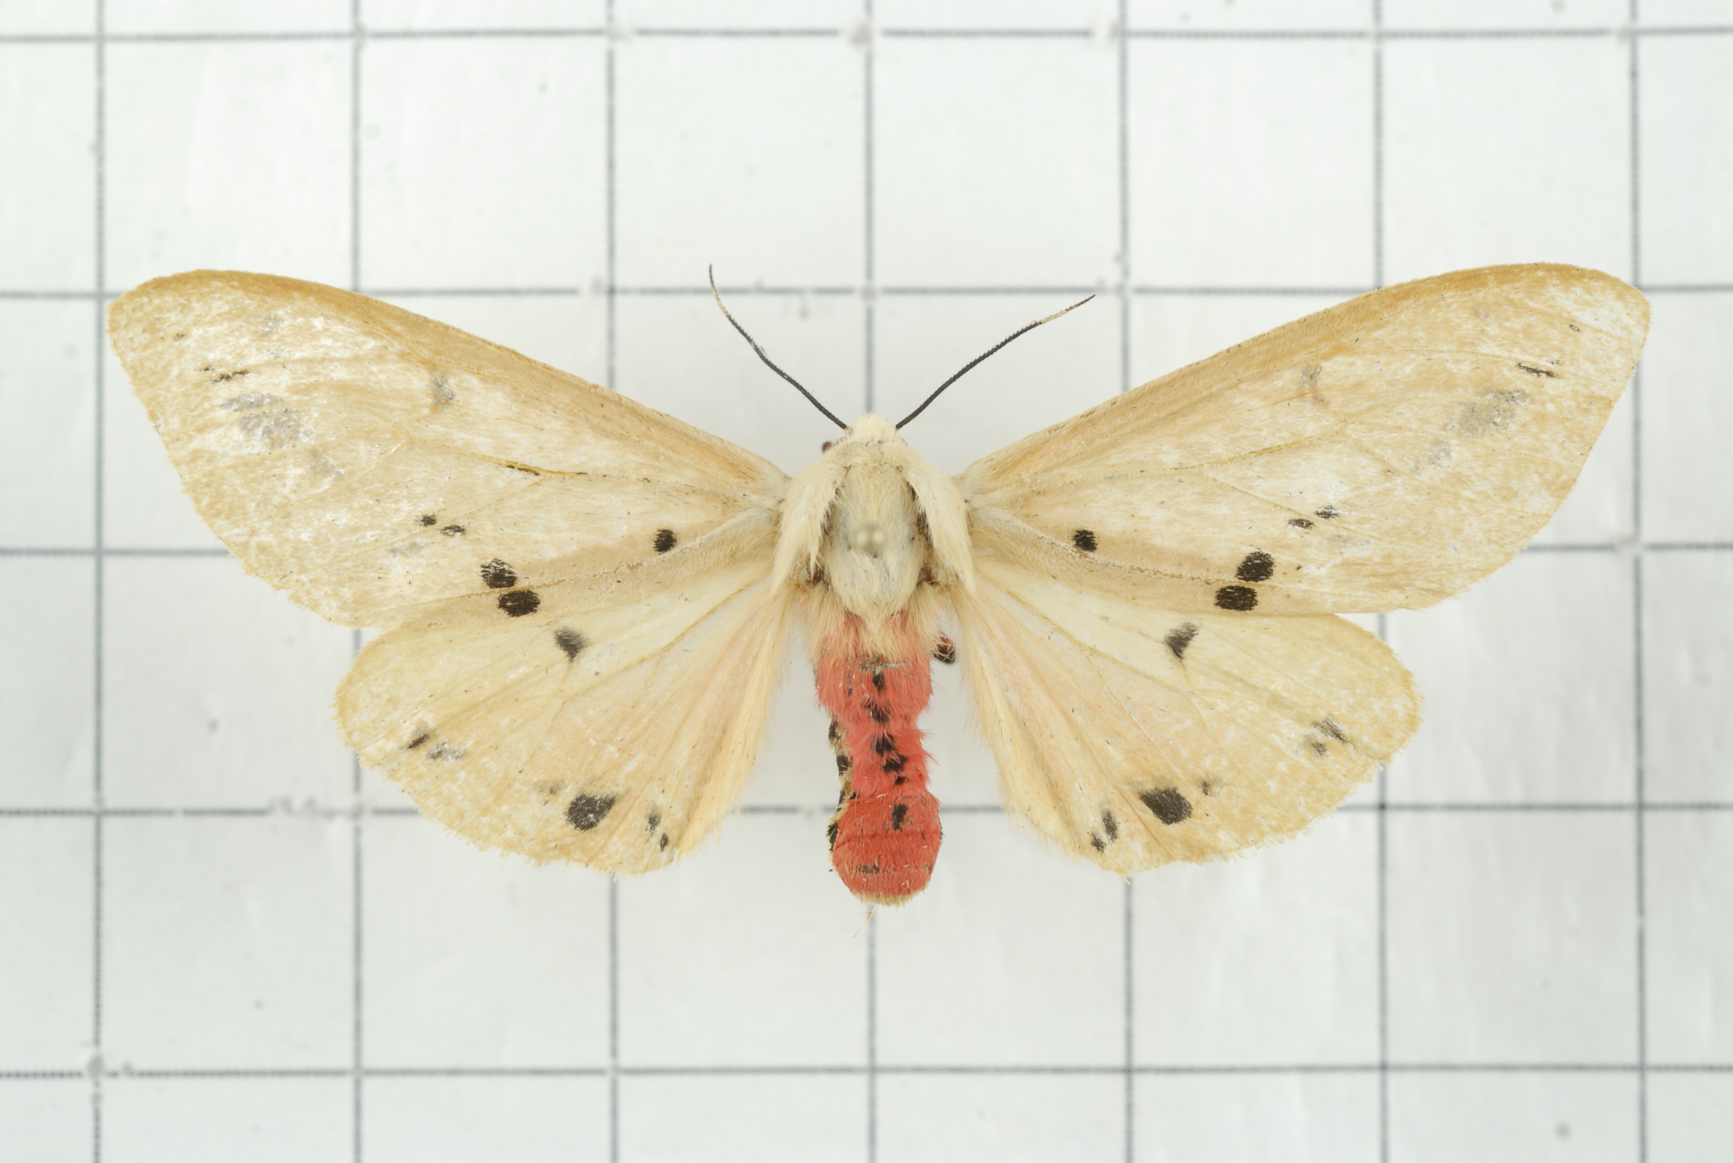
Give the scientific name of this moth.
Spilarctia nydia werneri
